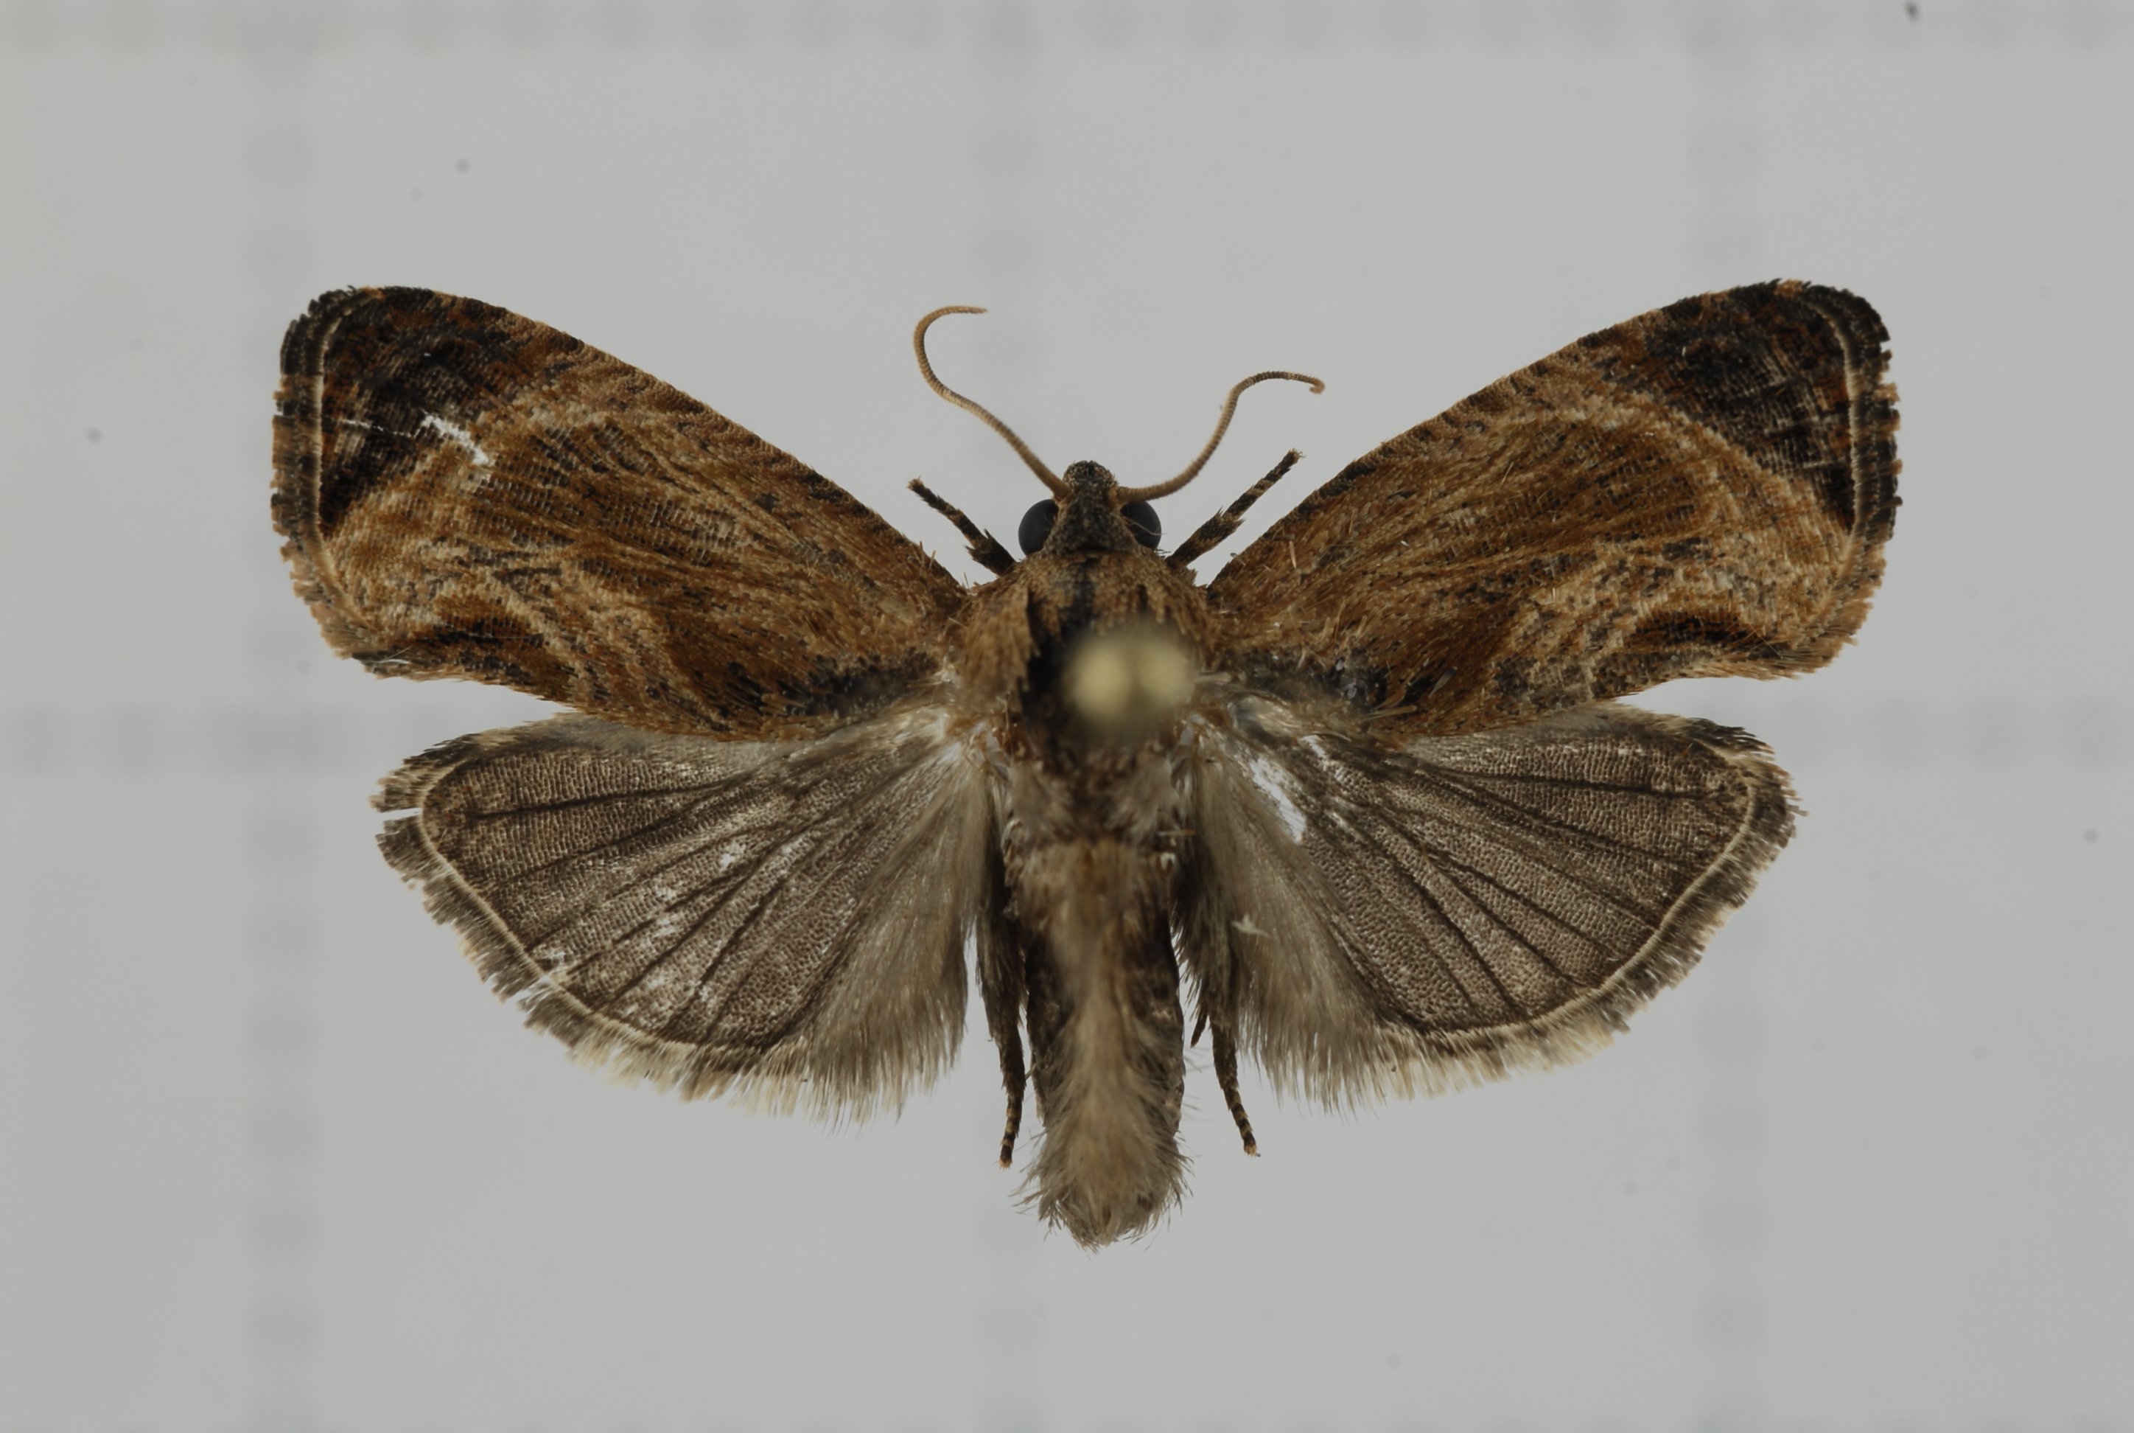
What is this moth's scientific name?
Cryptophlebia repletana
